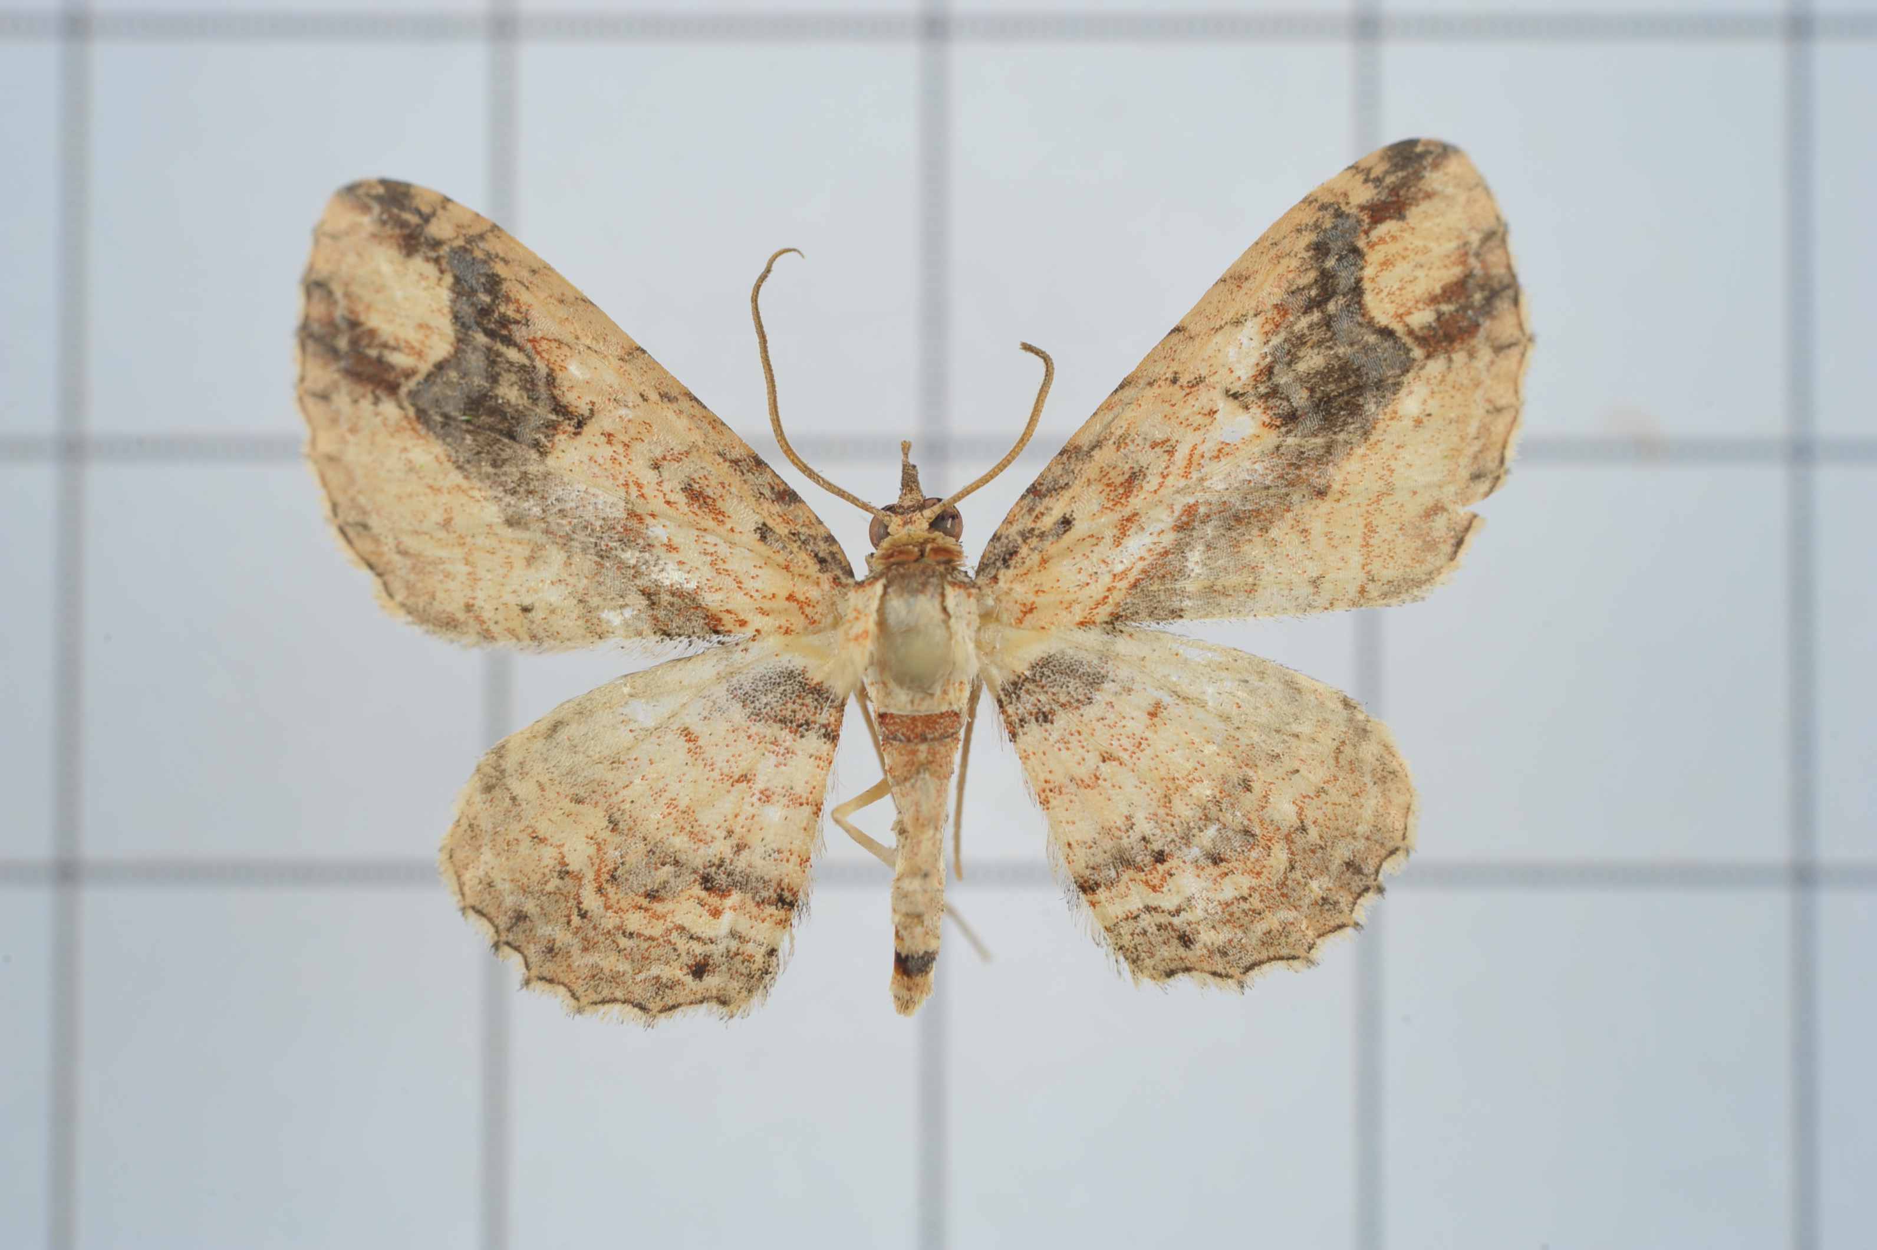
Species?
Ziridava kanshireiensis
